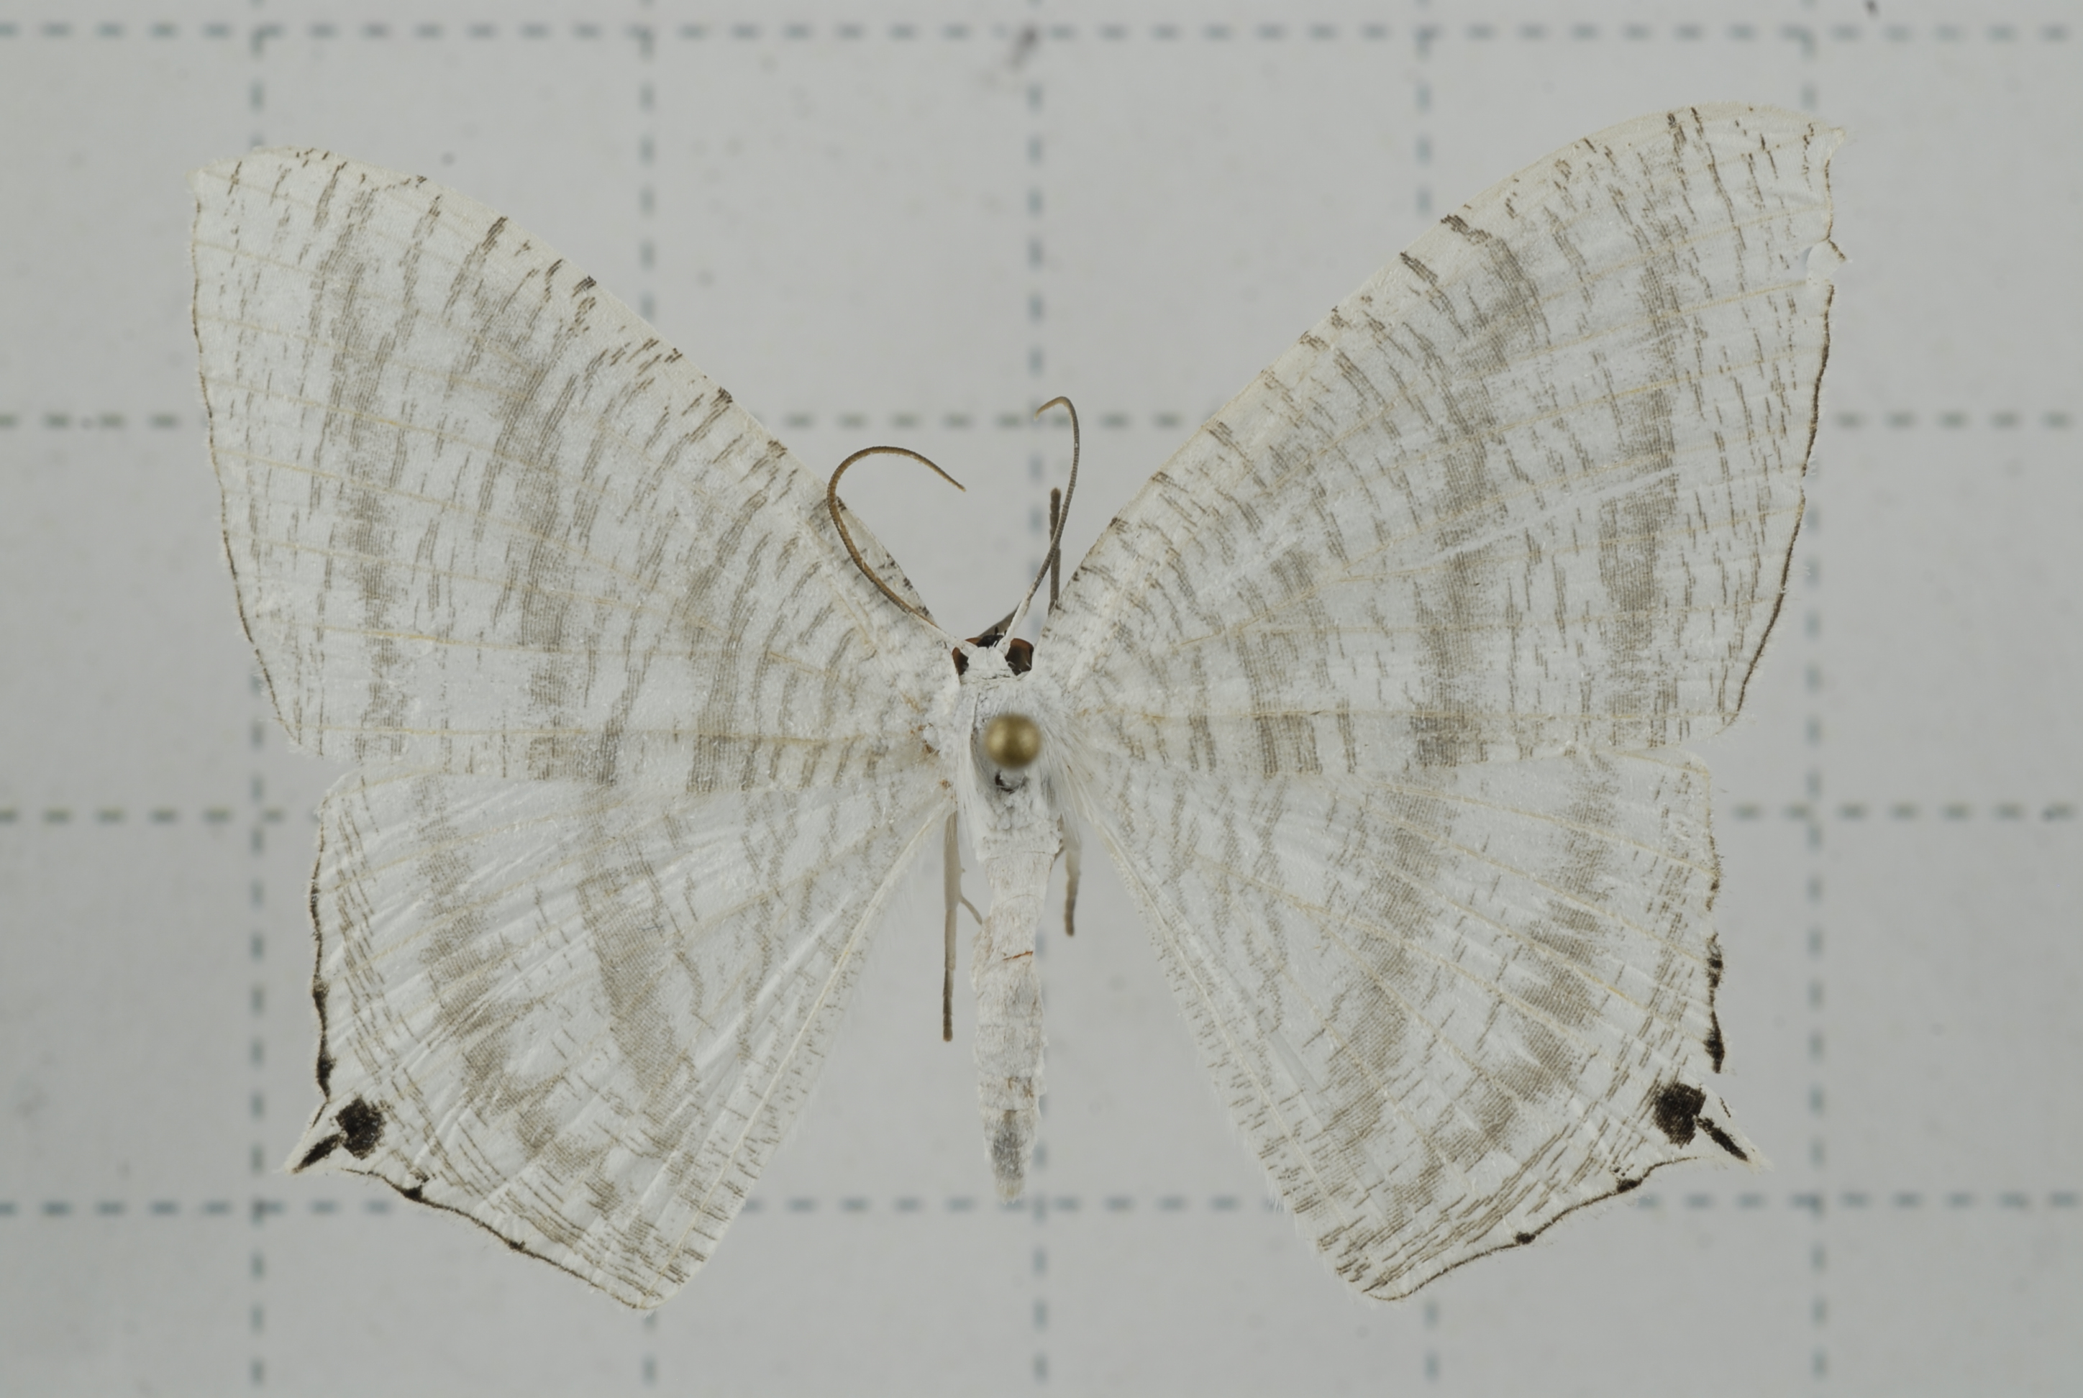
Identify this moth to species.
Micronia aculeata
